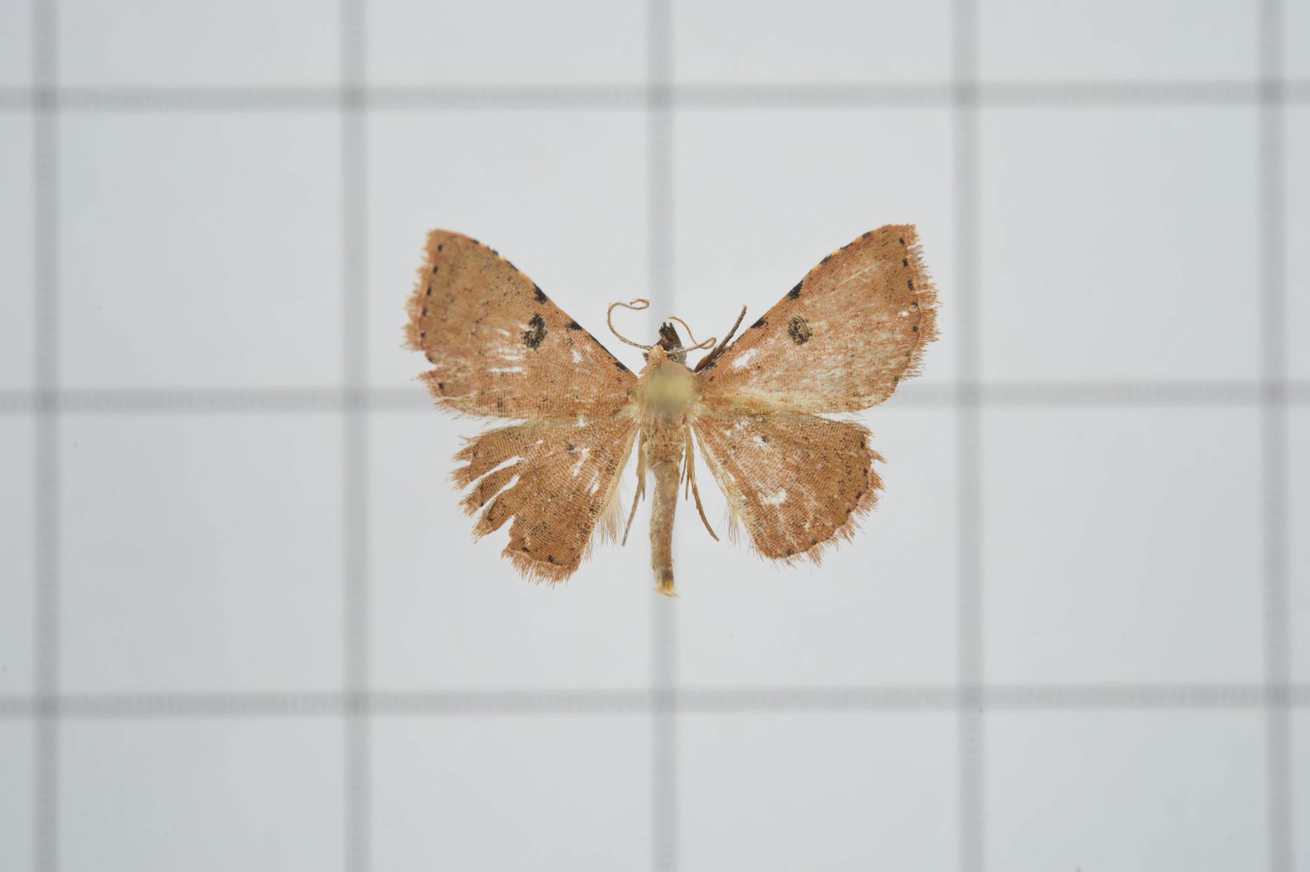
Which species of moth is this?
Corgatha trichogyia
